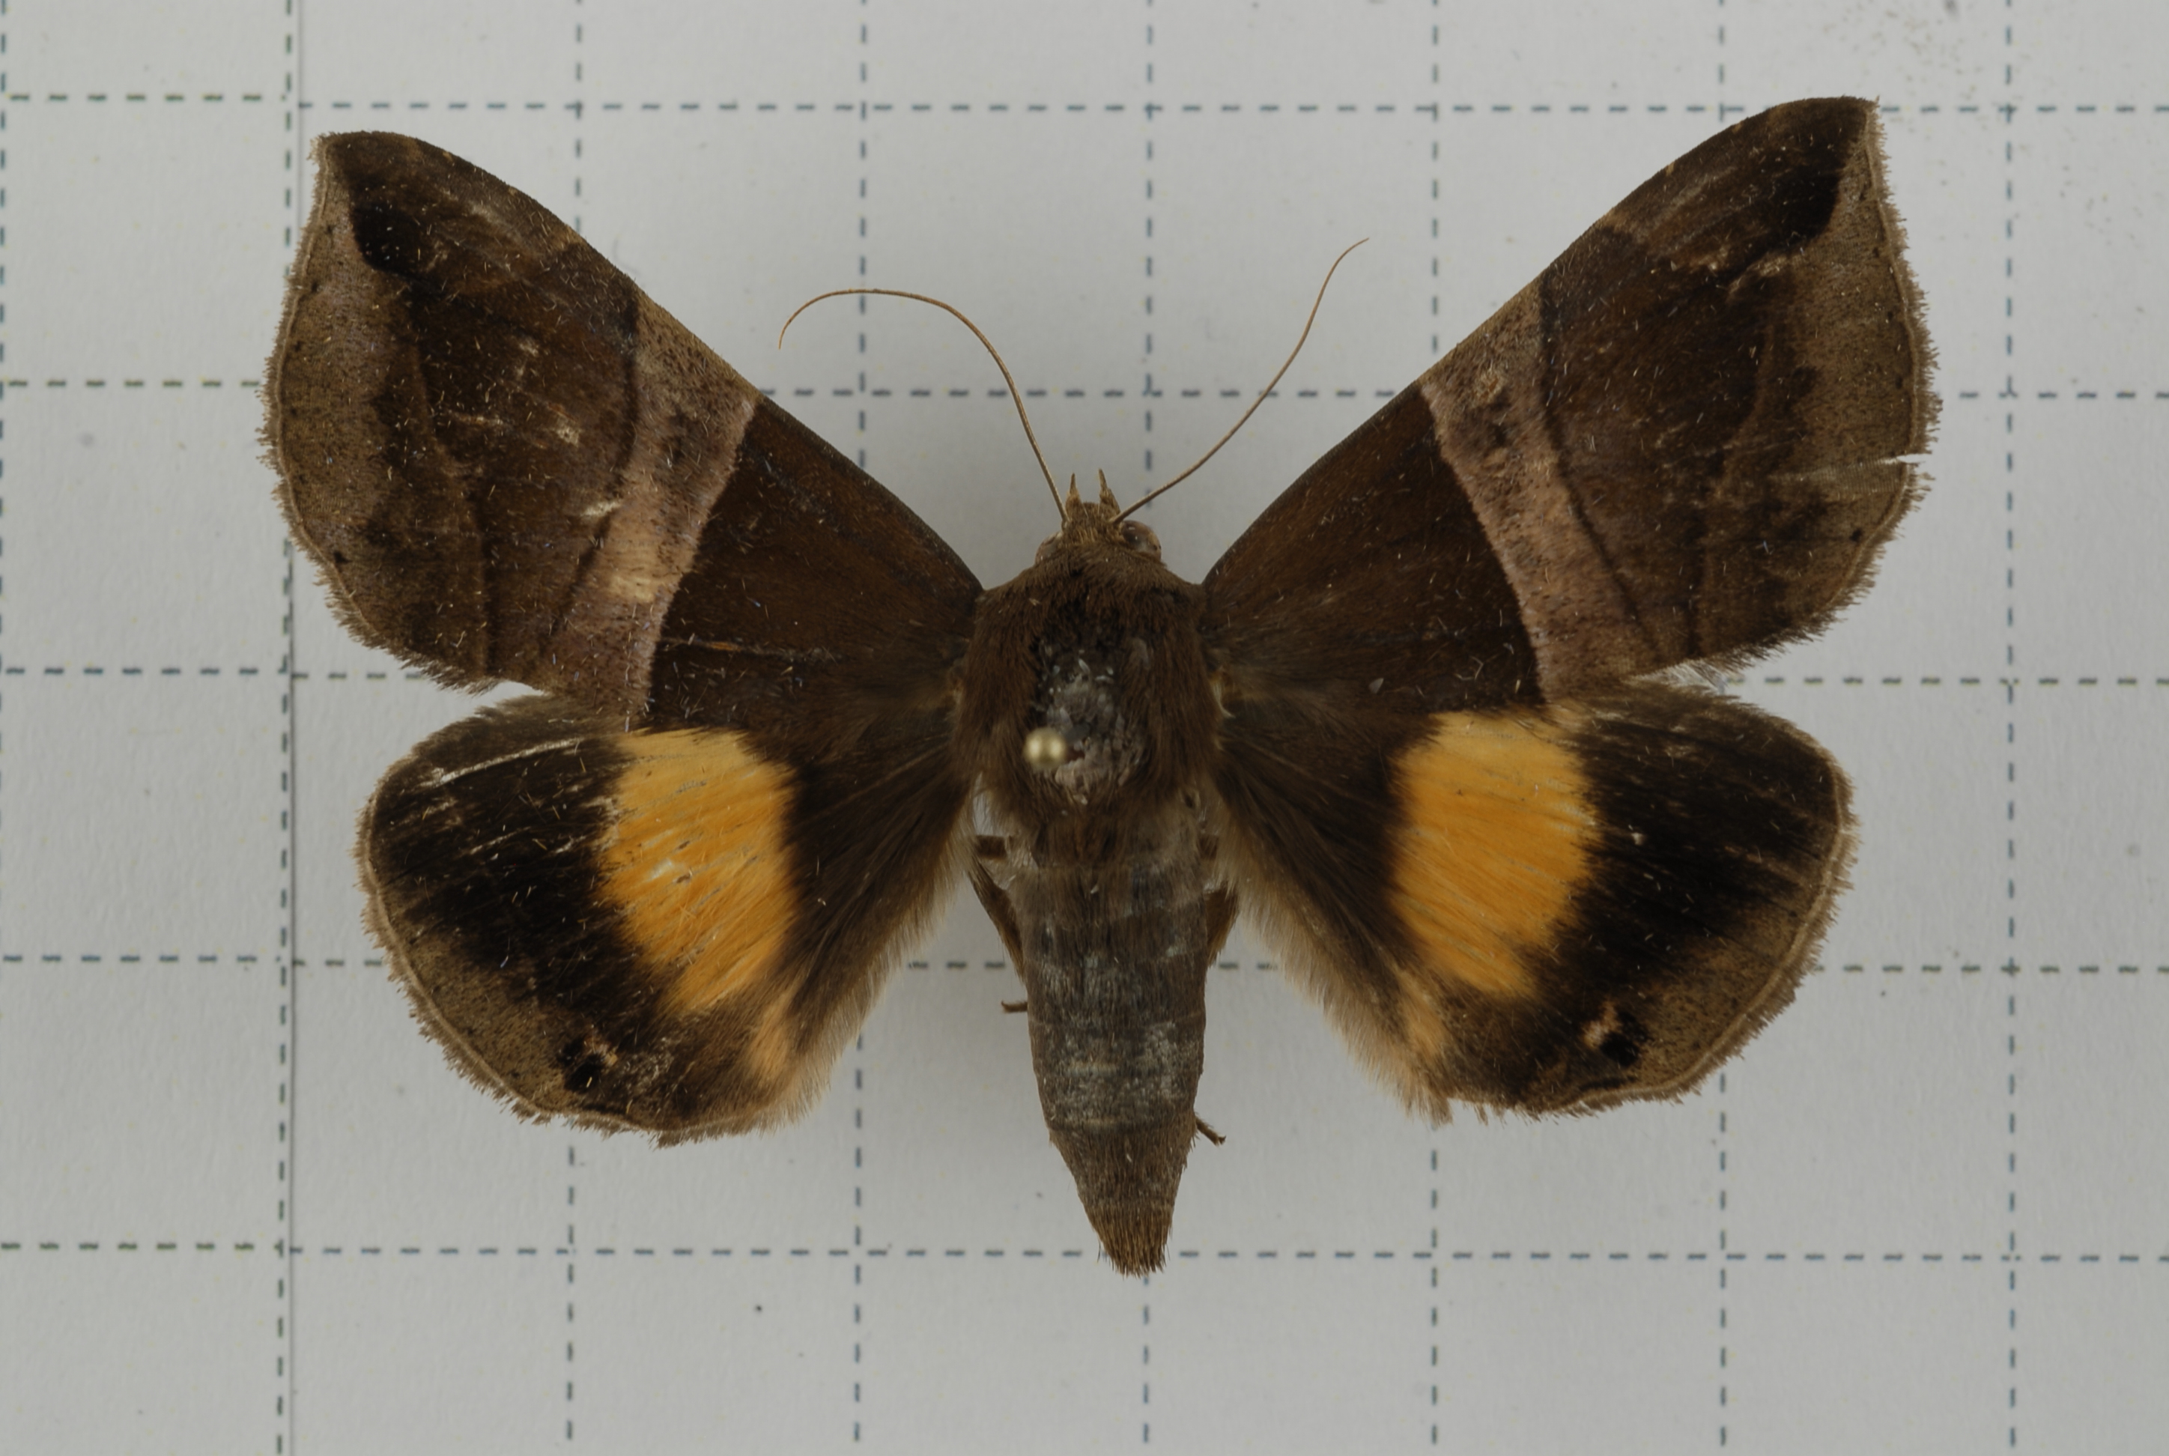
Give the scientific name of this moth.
Bastilla fulvotaenia
